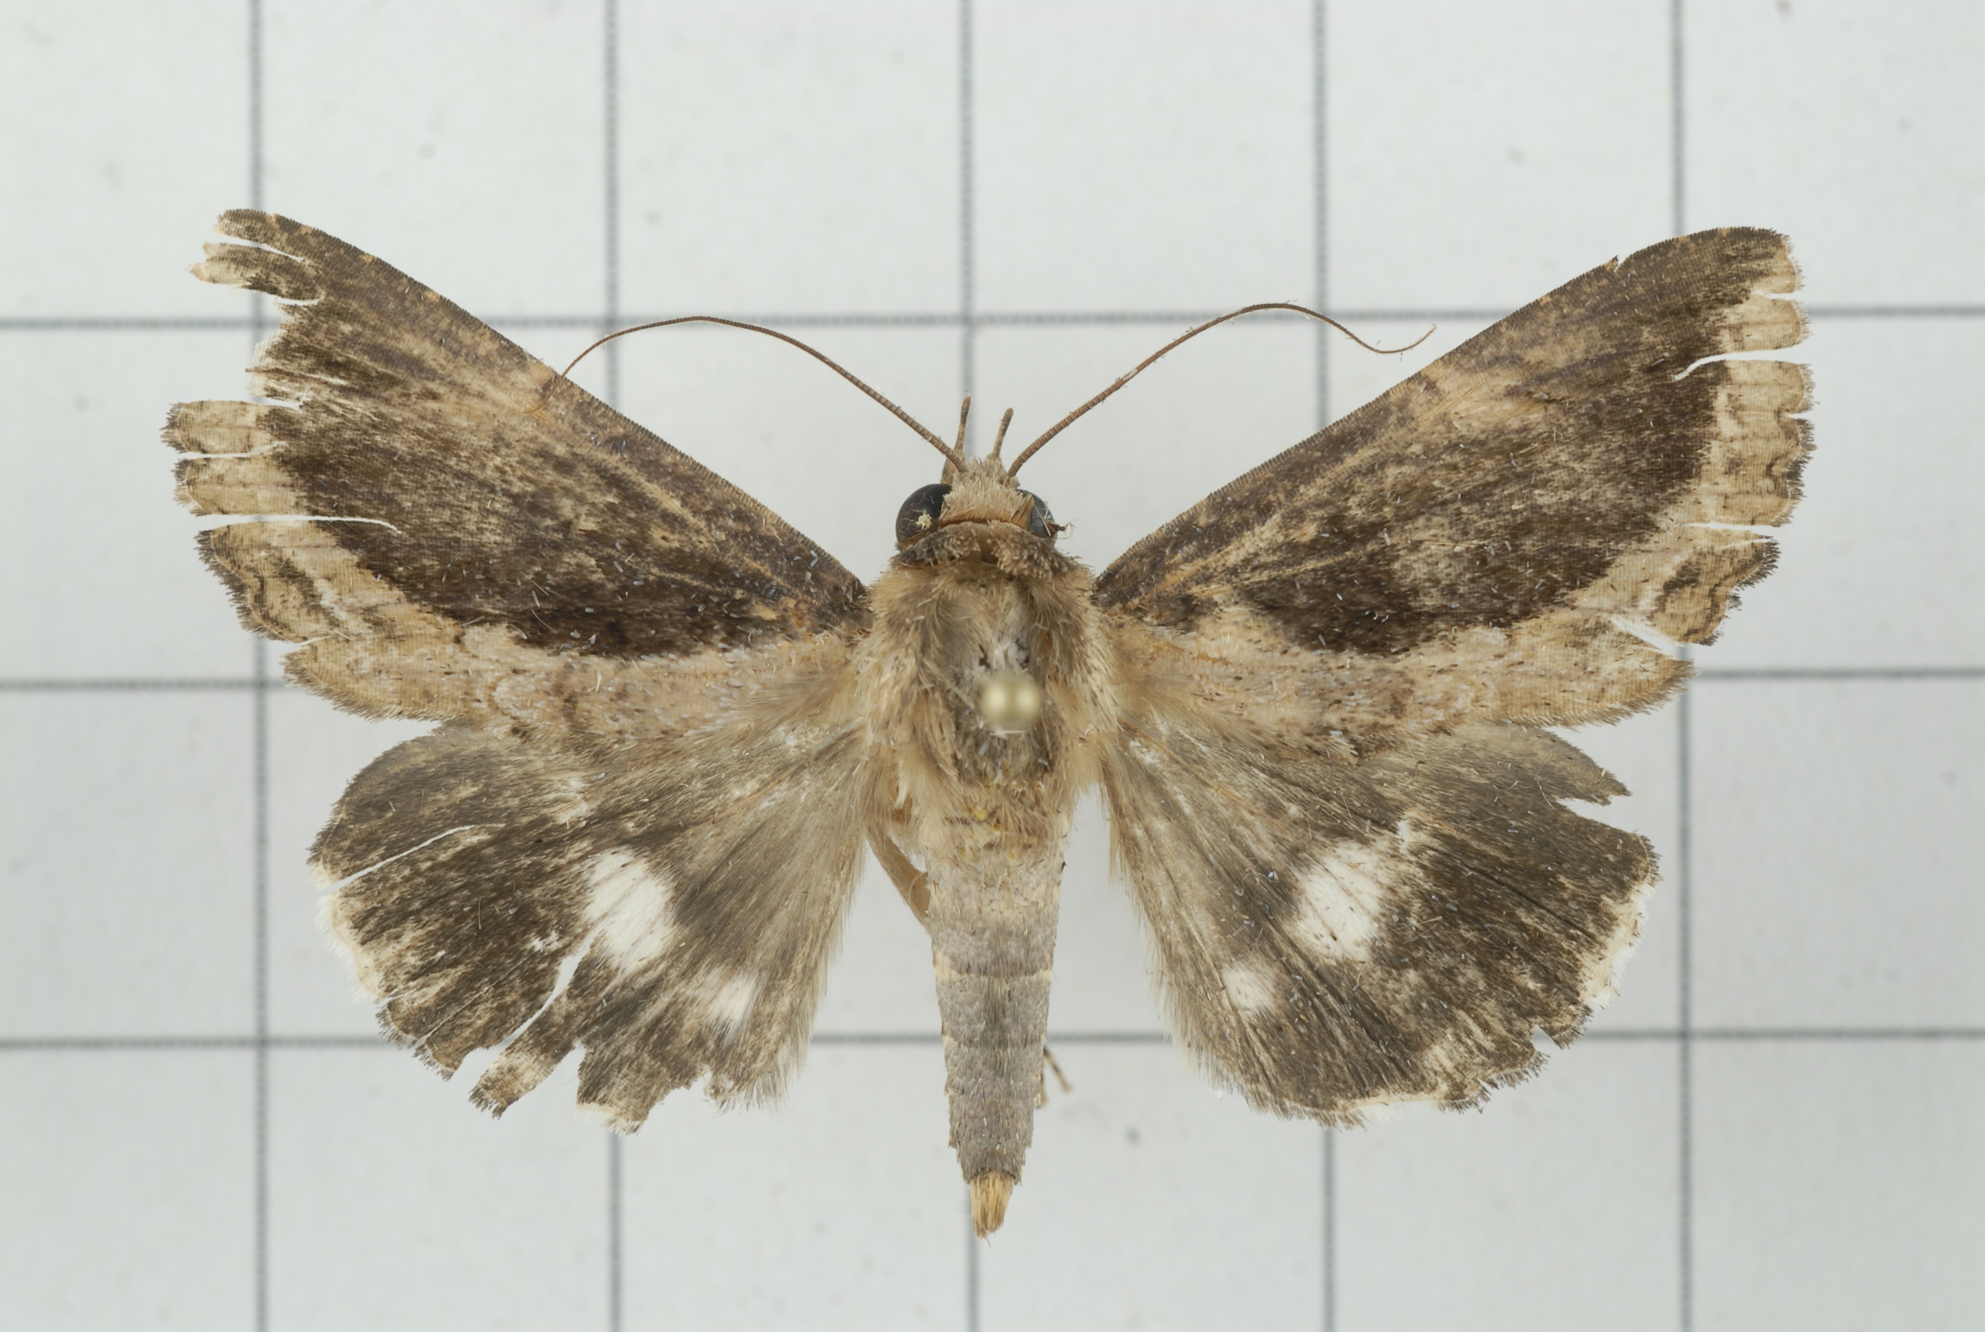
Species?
Ercheia cyllaria
